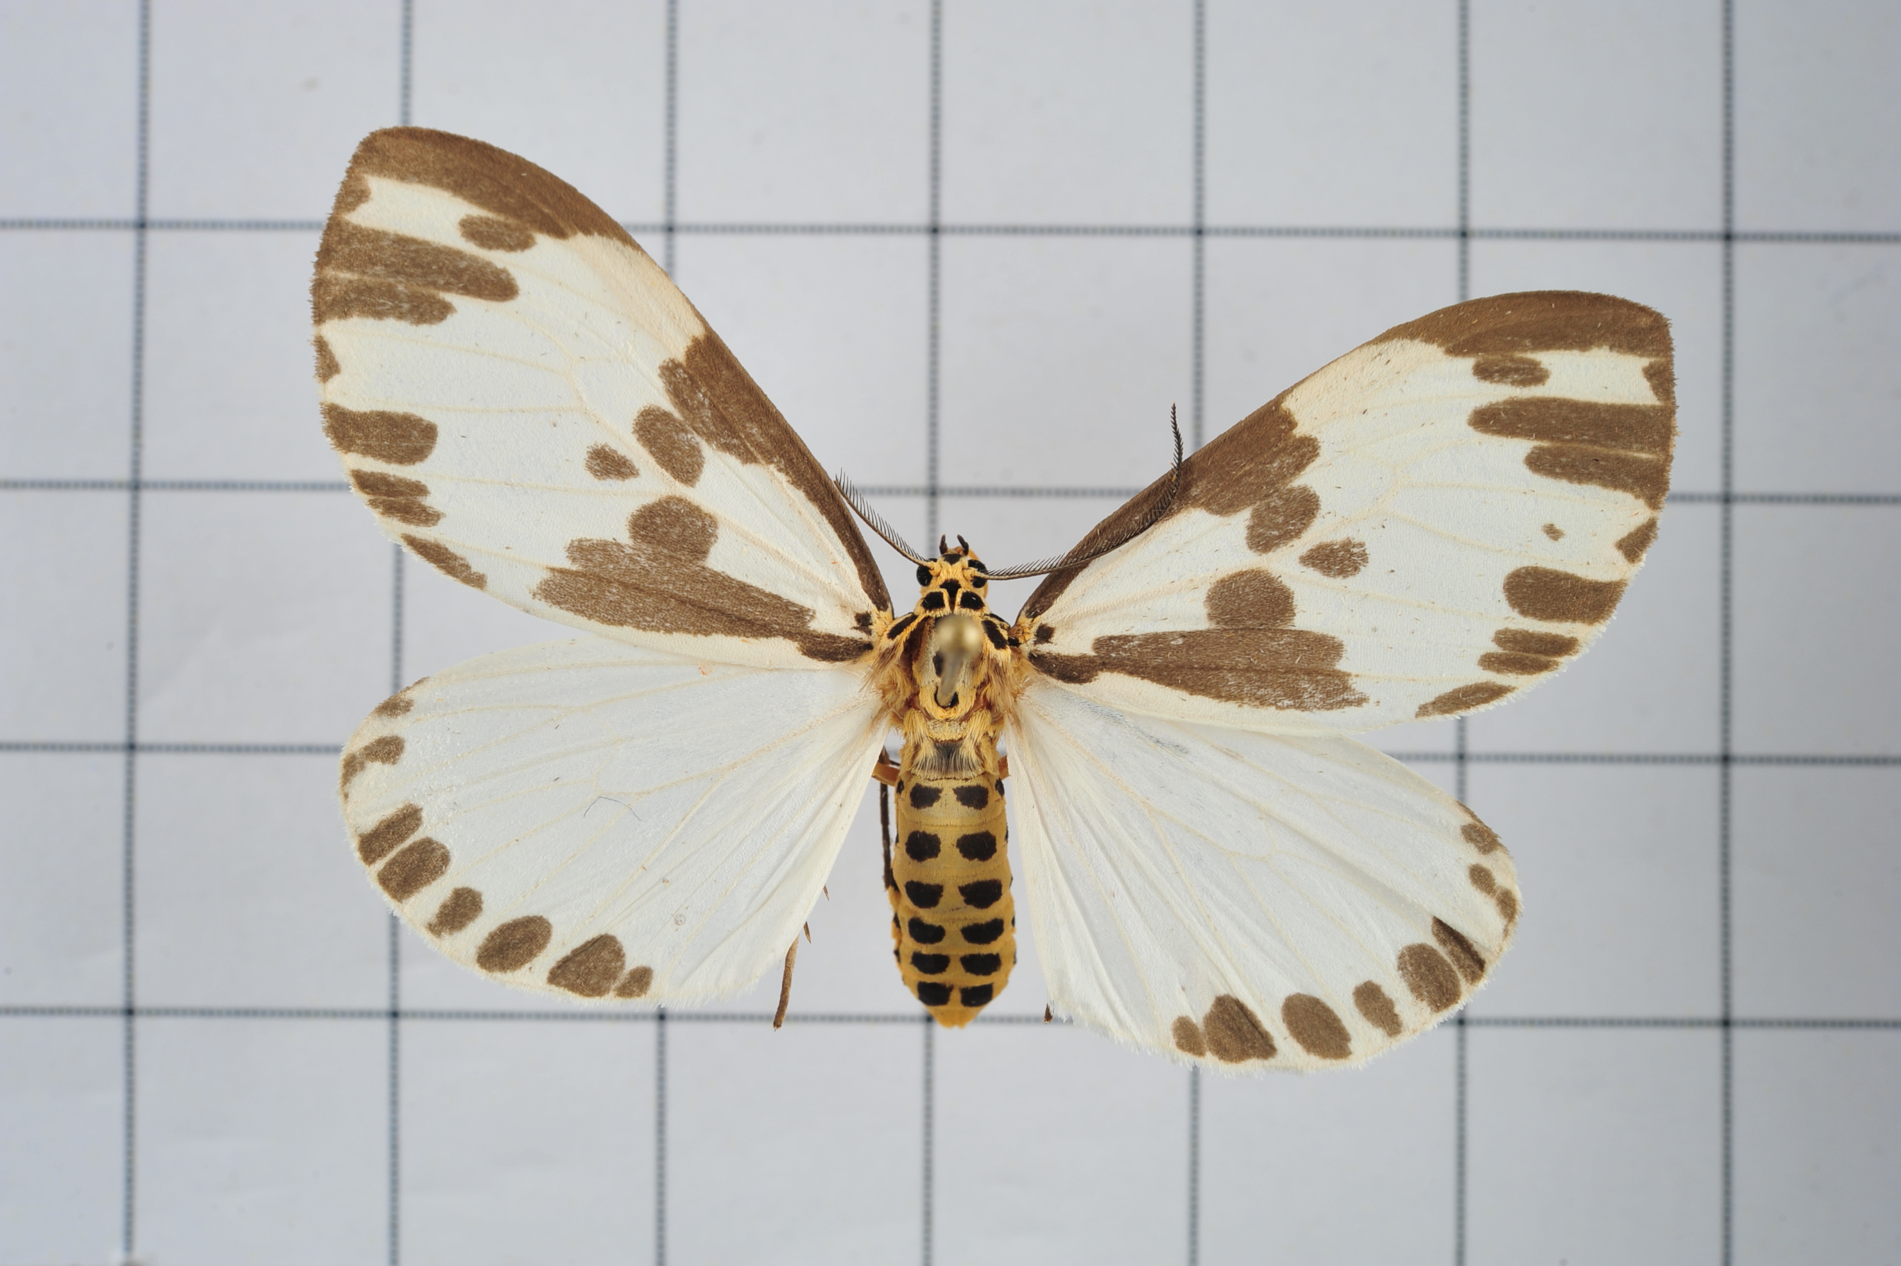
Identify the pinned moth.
Nyctemera carissima formosana
